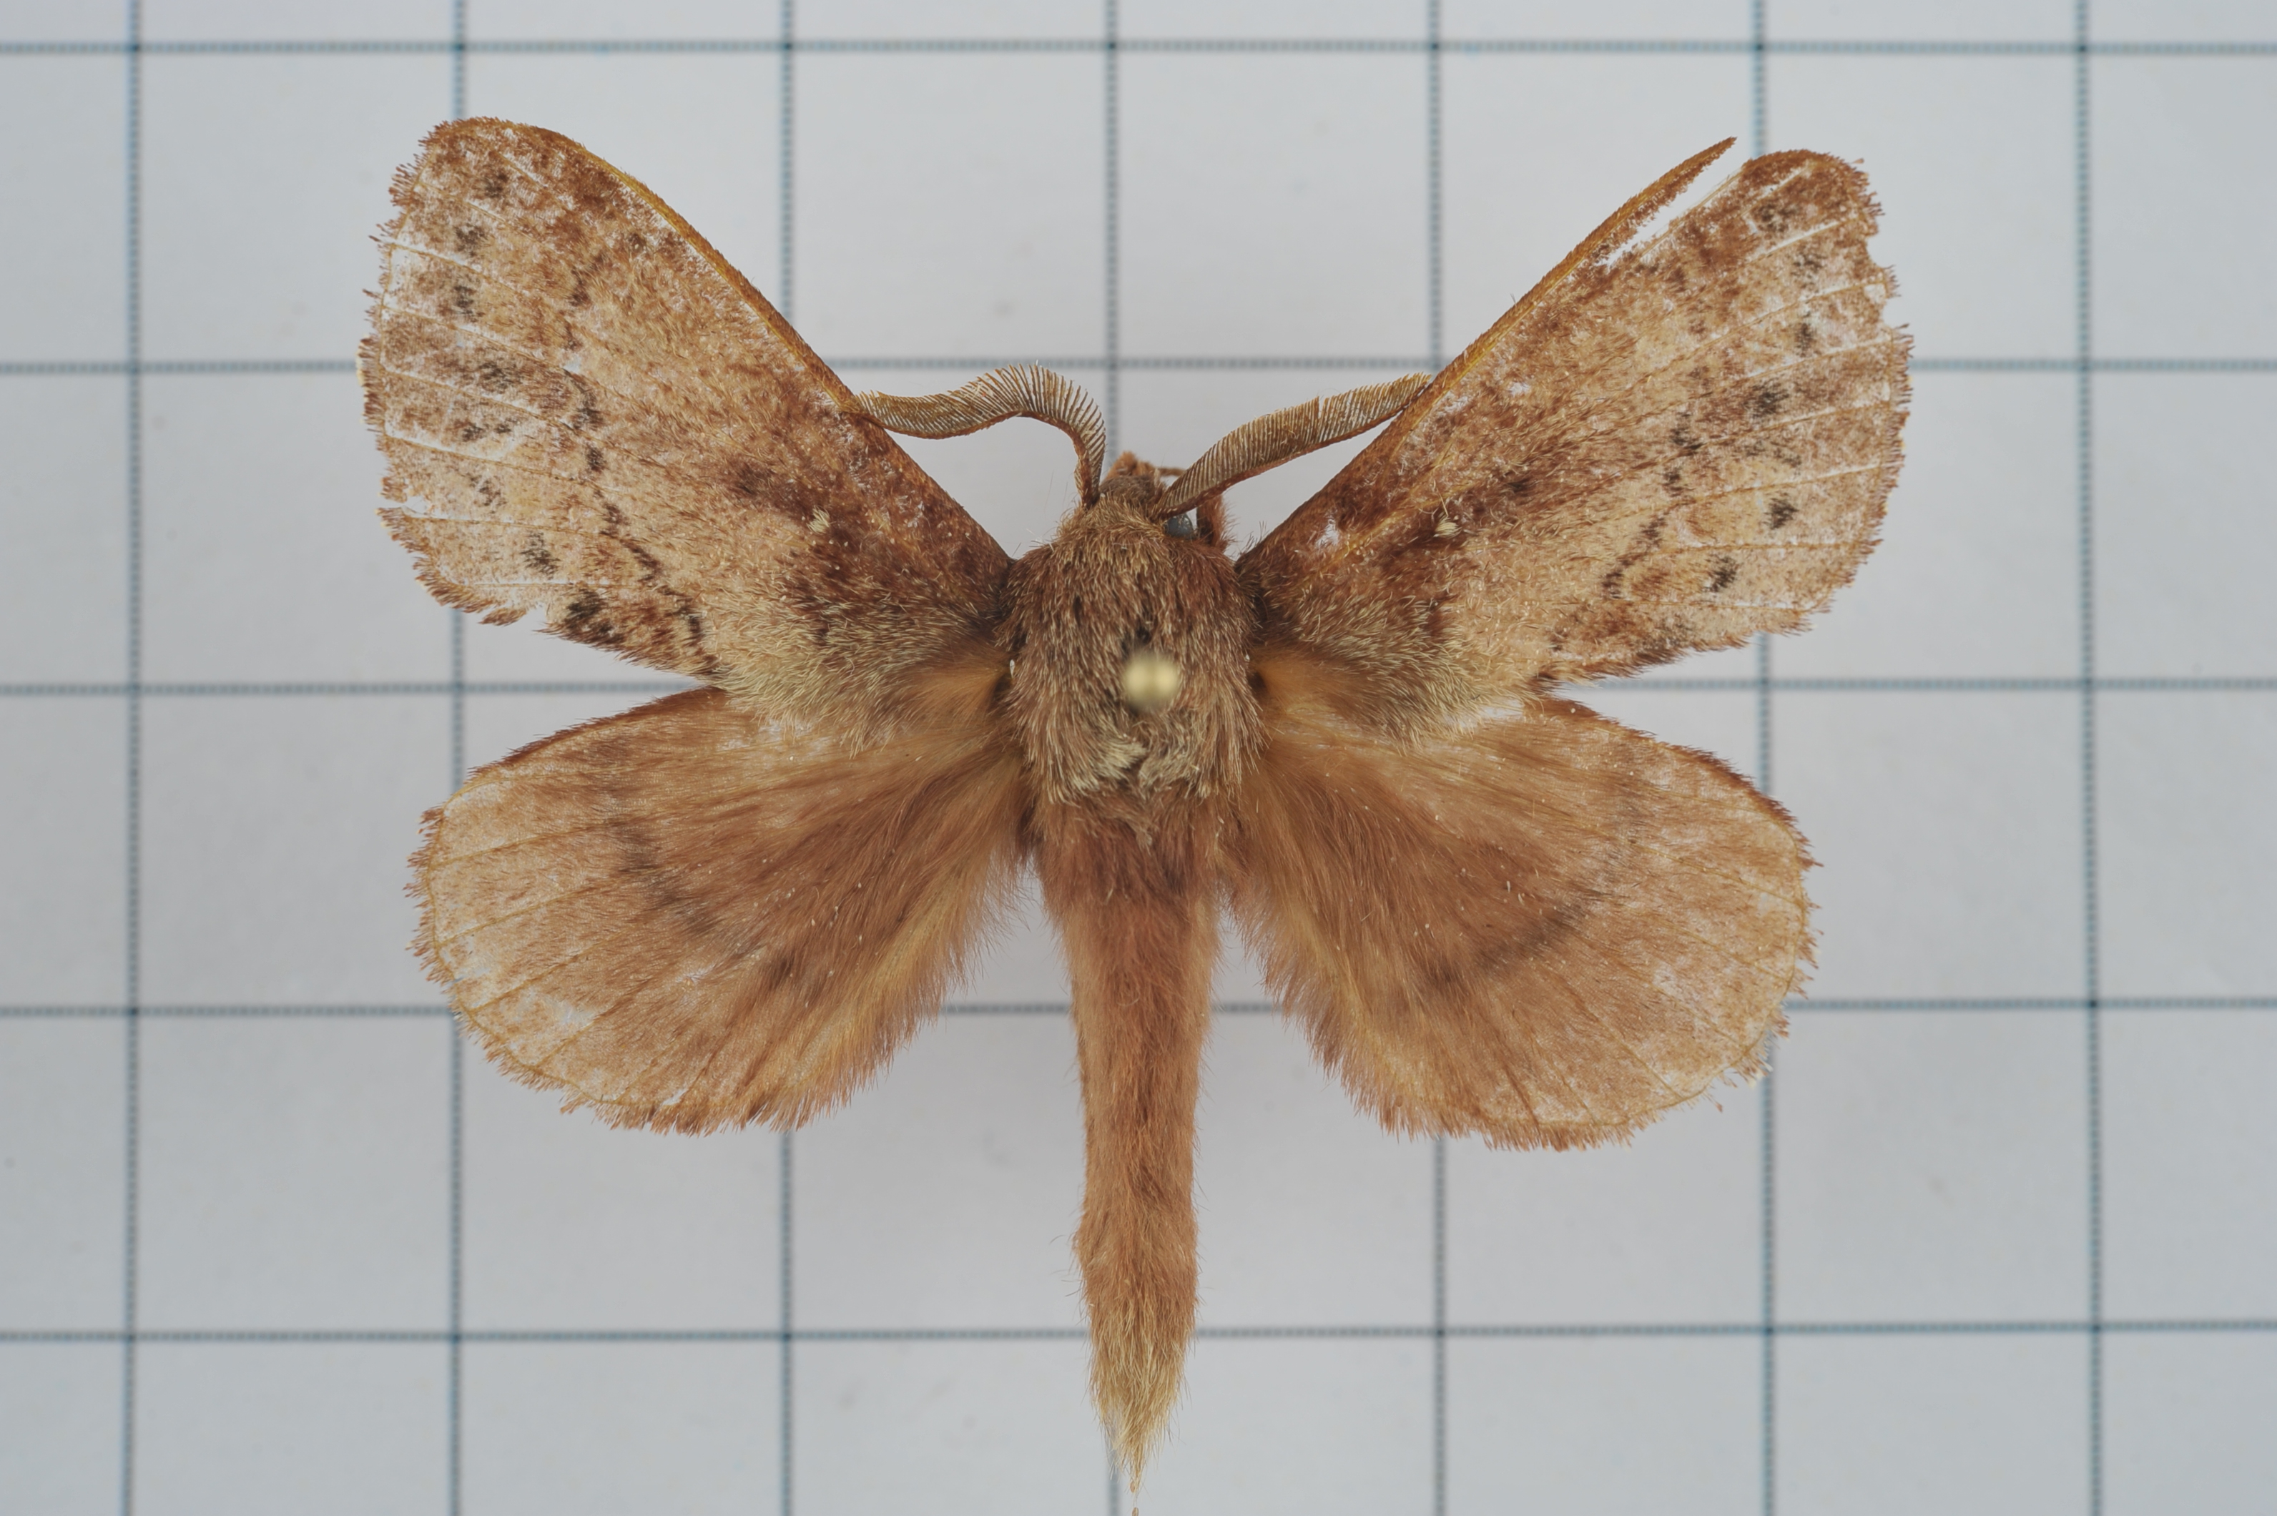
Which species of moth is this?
Dendrolimus arizana
